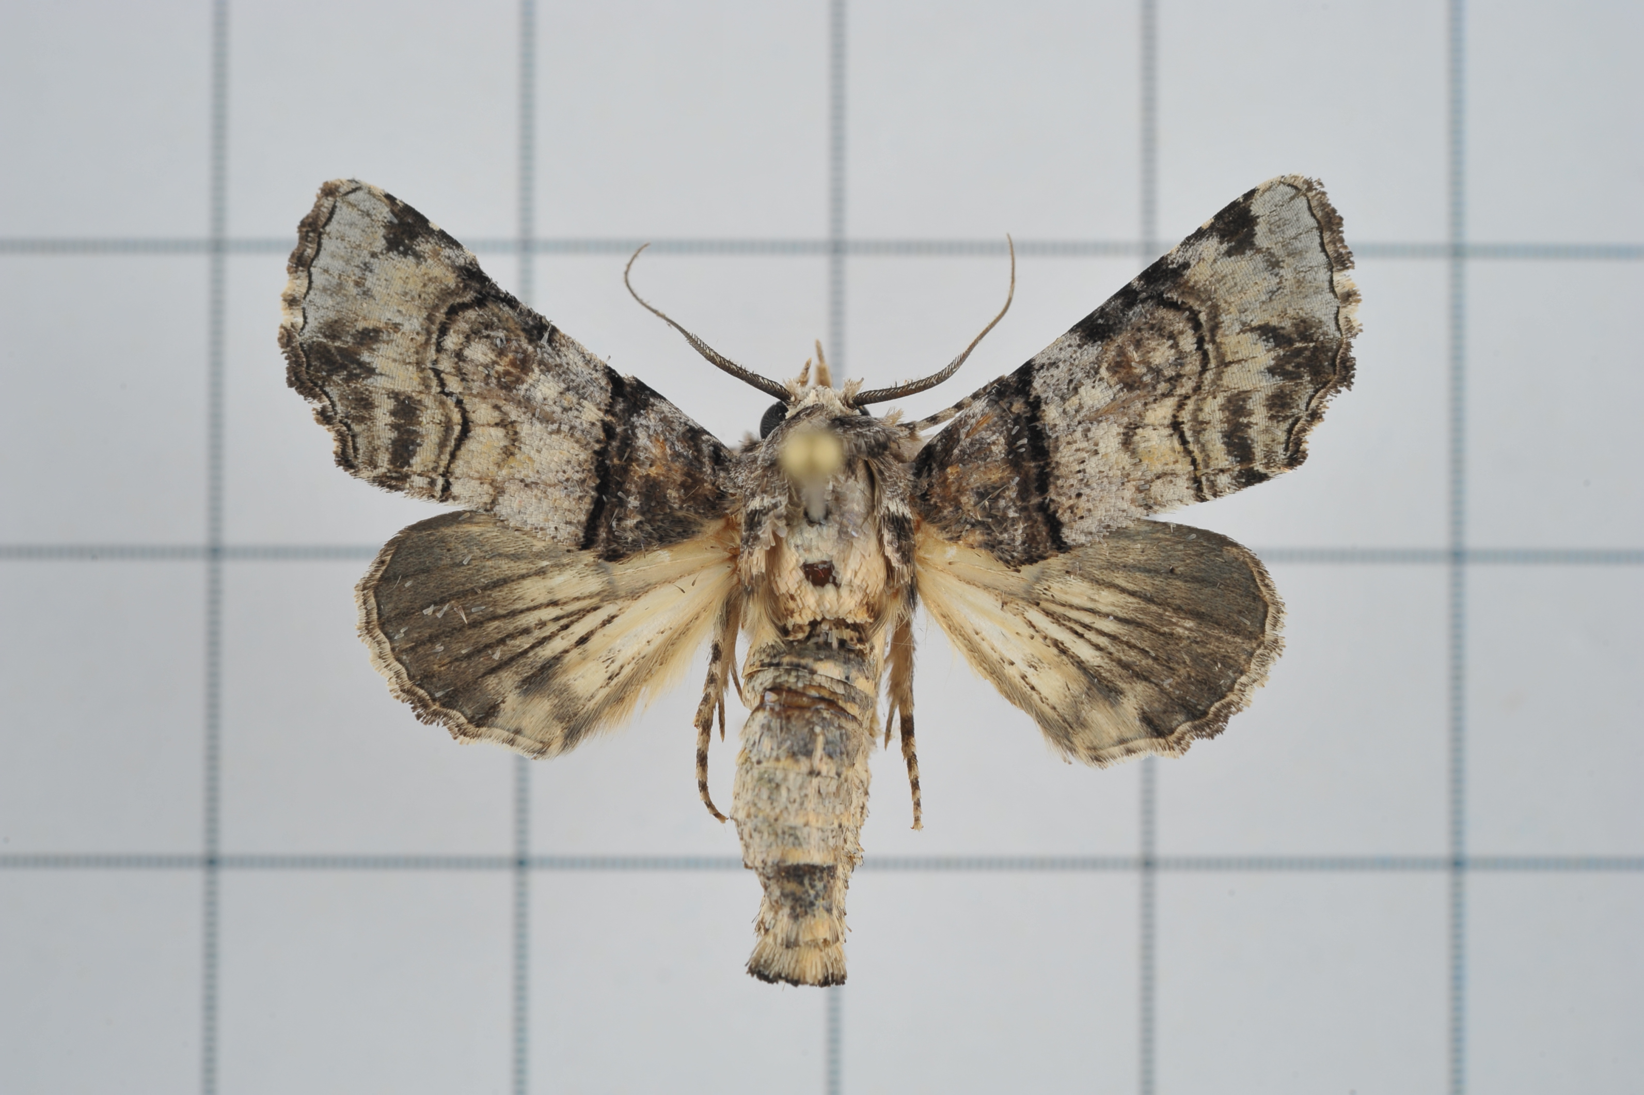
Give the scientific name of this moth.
Aplotelia diplographa
